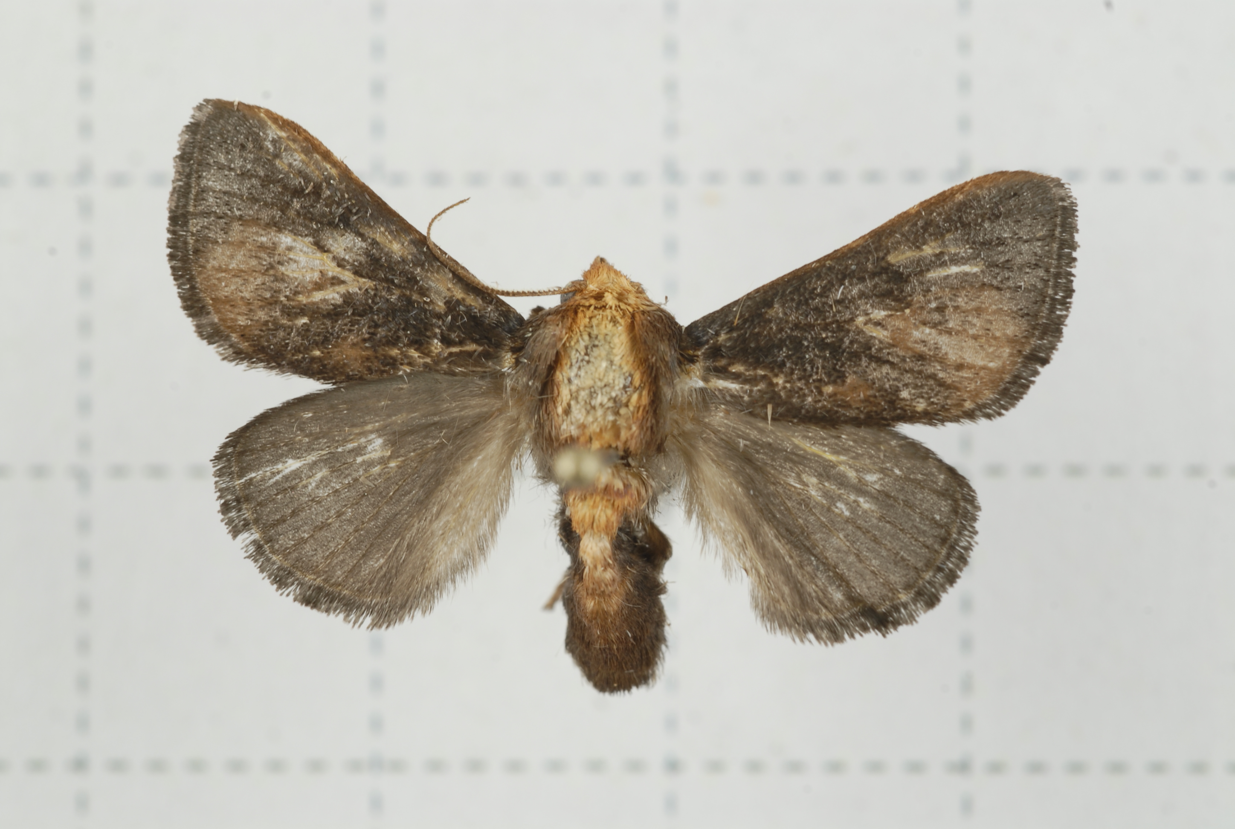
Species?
Iraga rugosa
